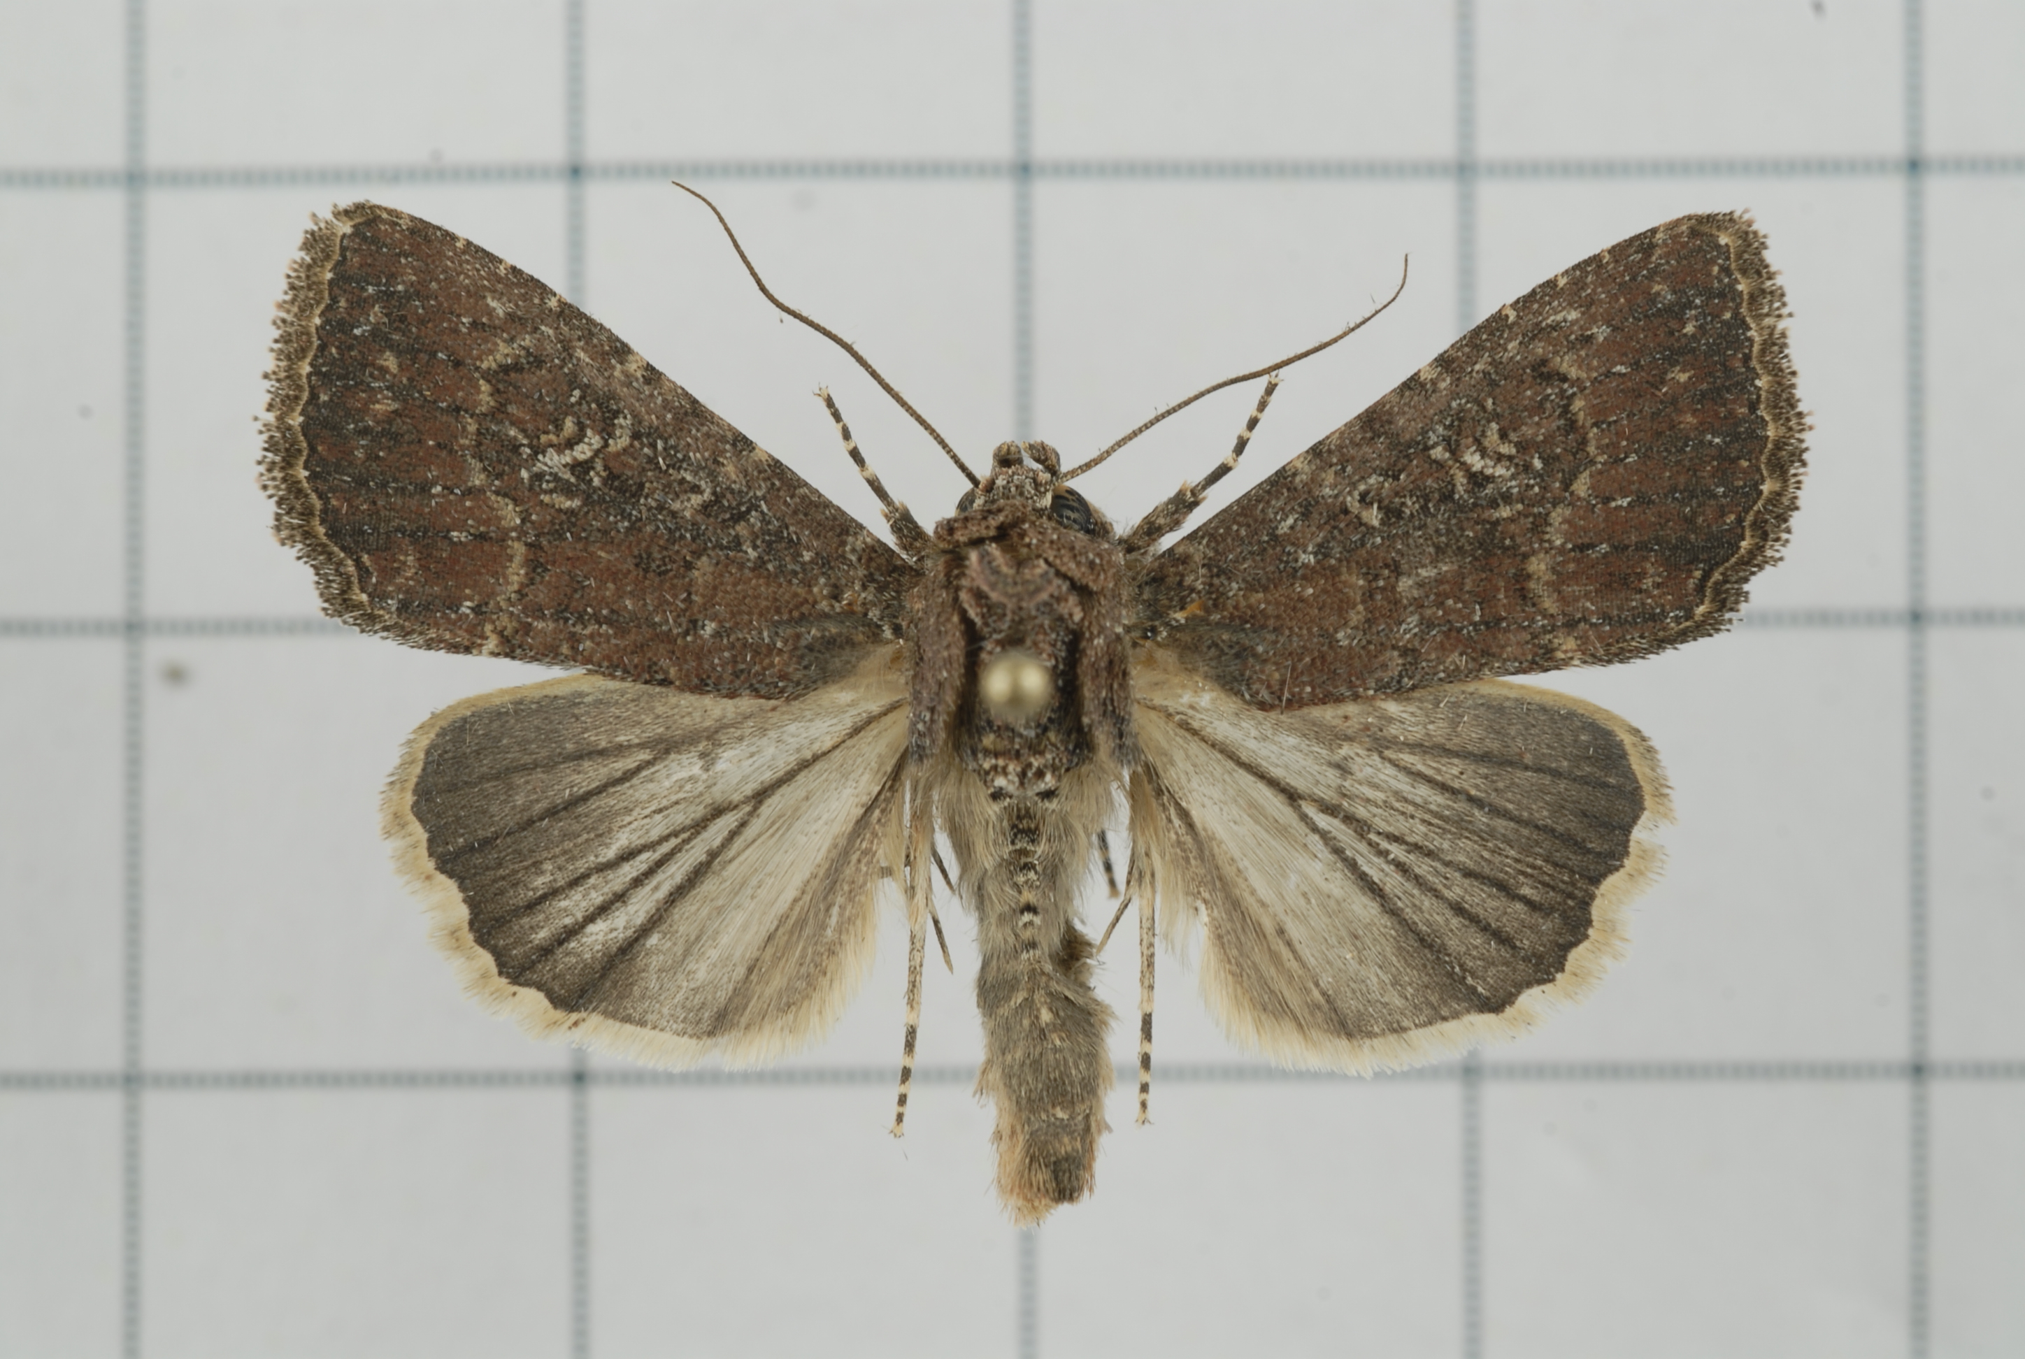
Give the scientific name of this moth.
Condica illecta
